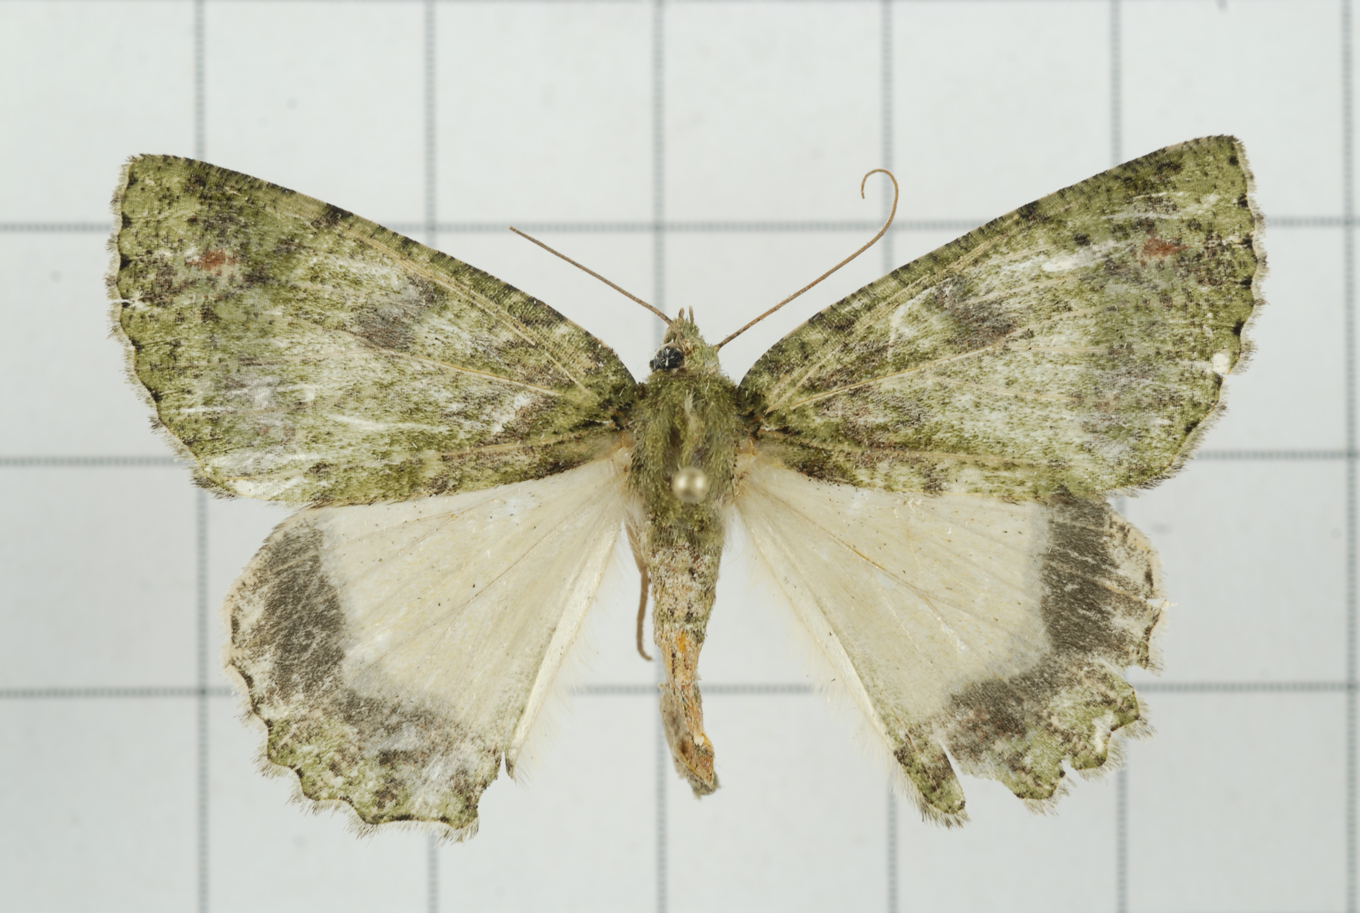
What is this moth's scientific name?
Dindica taiwana
